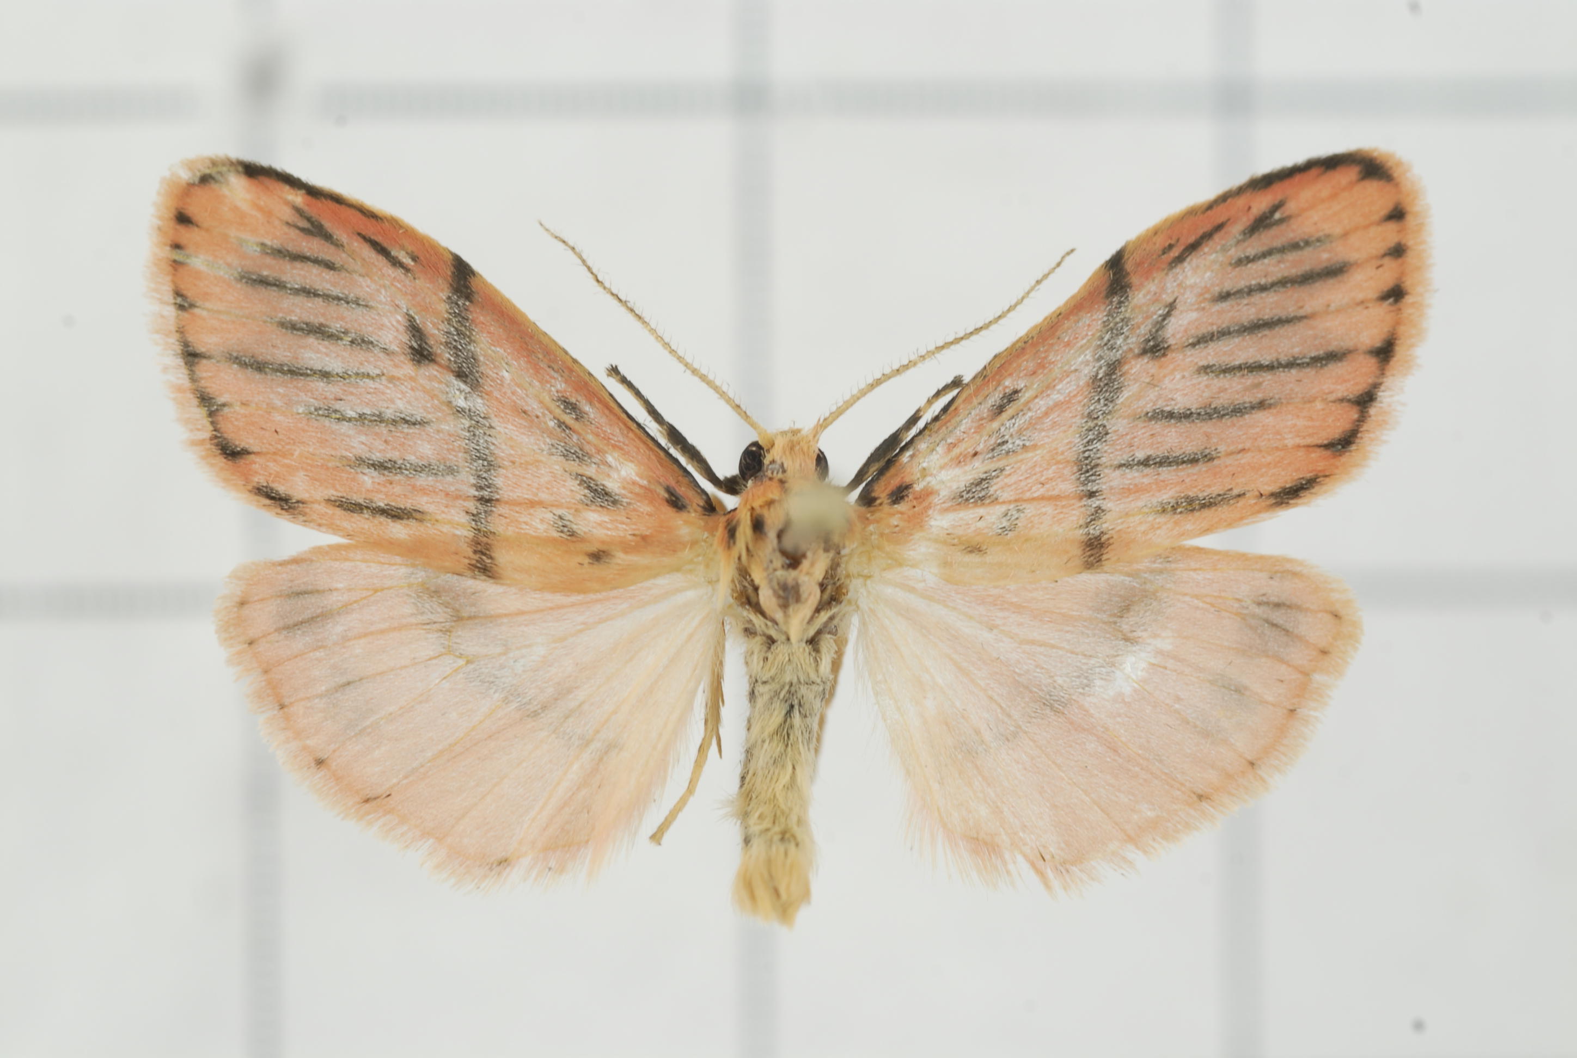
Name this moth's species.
Miltochrista wenchiyehi
